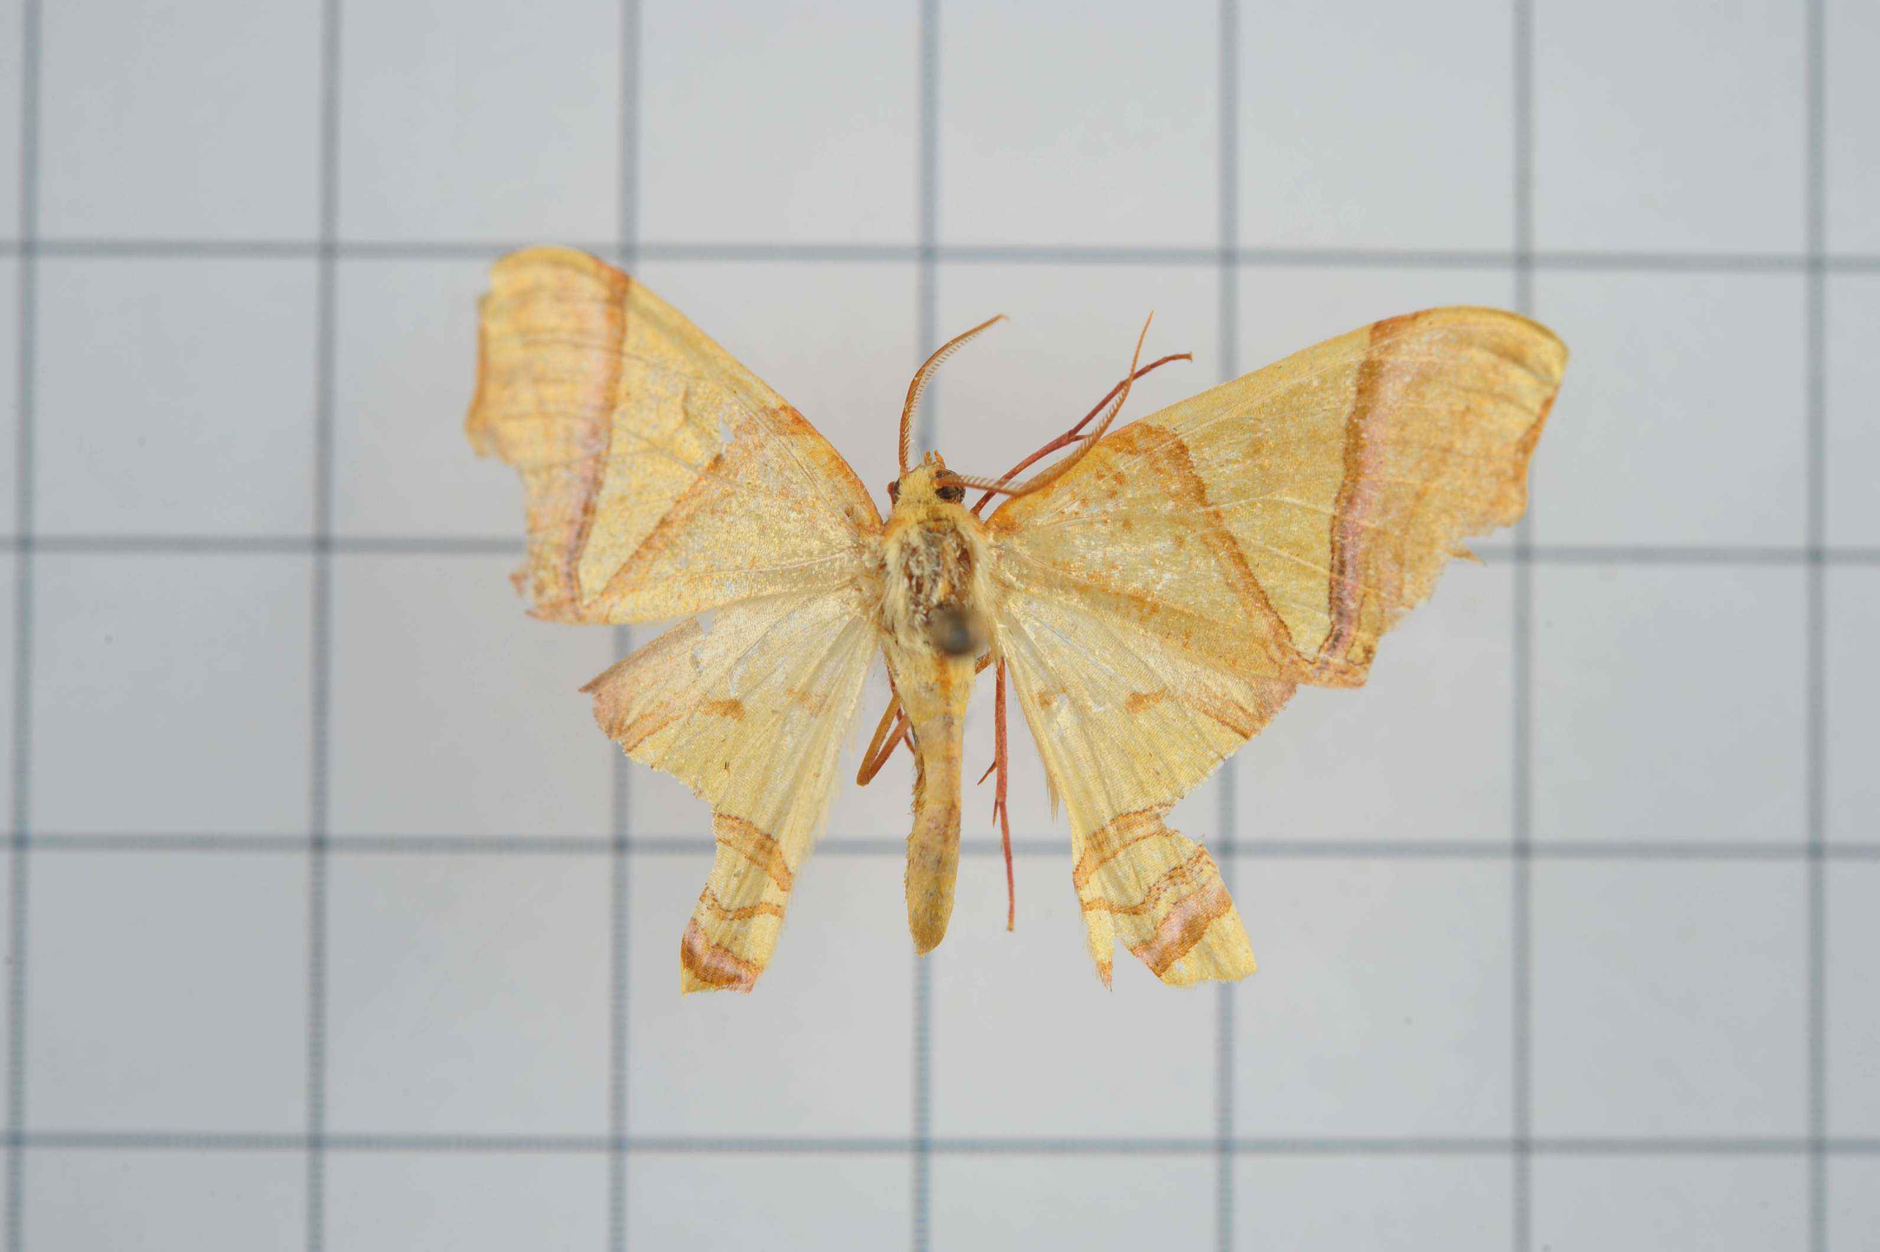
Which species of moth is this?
Trotocraspeda divaricata
